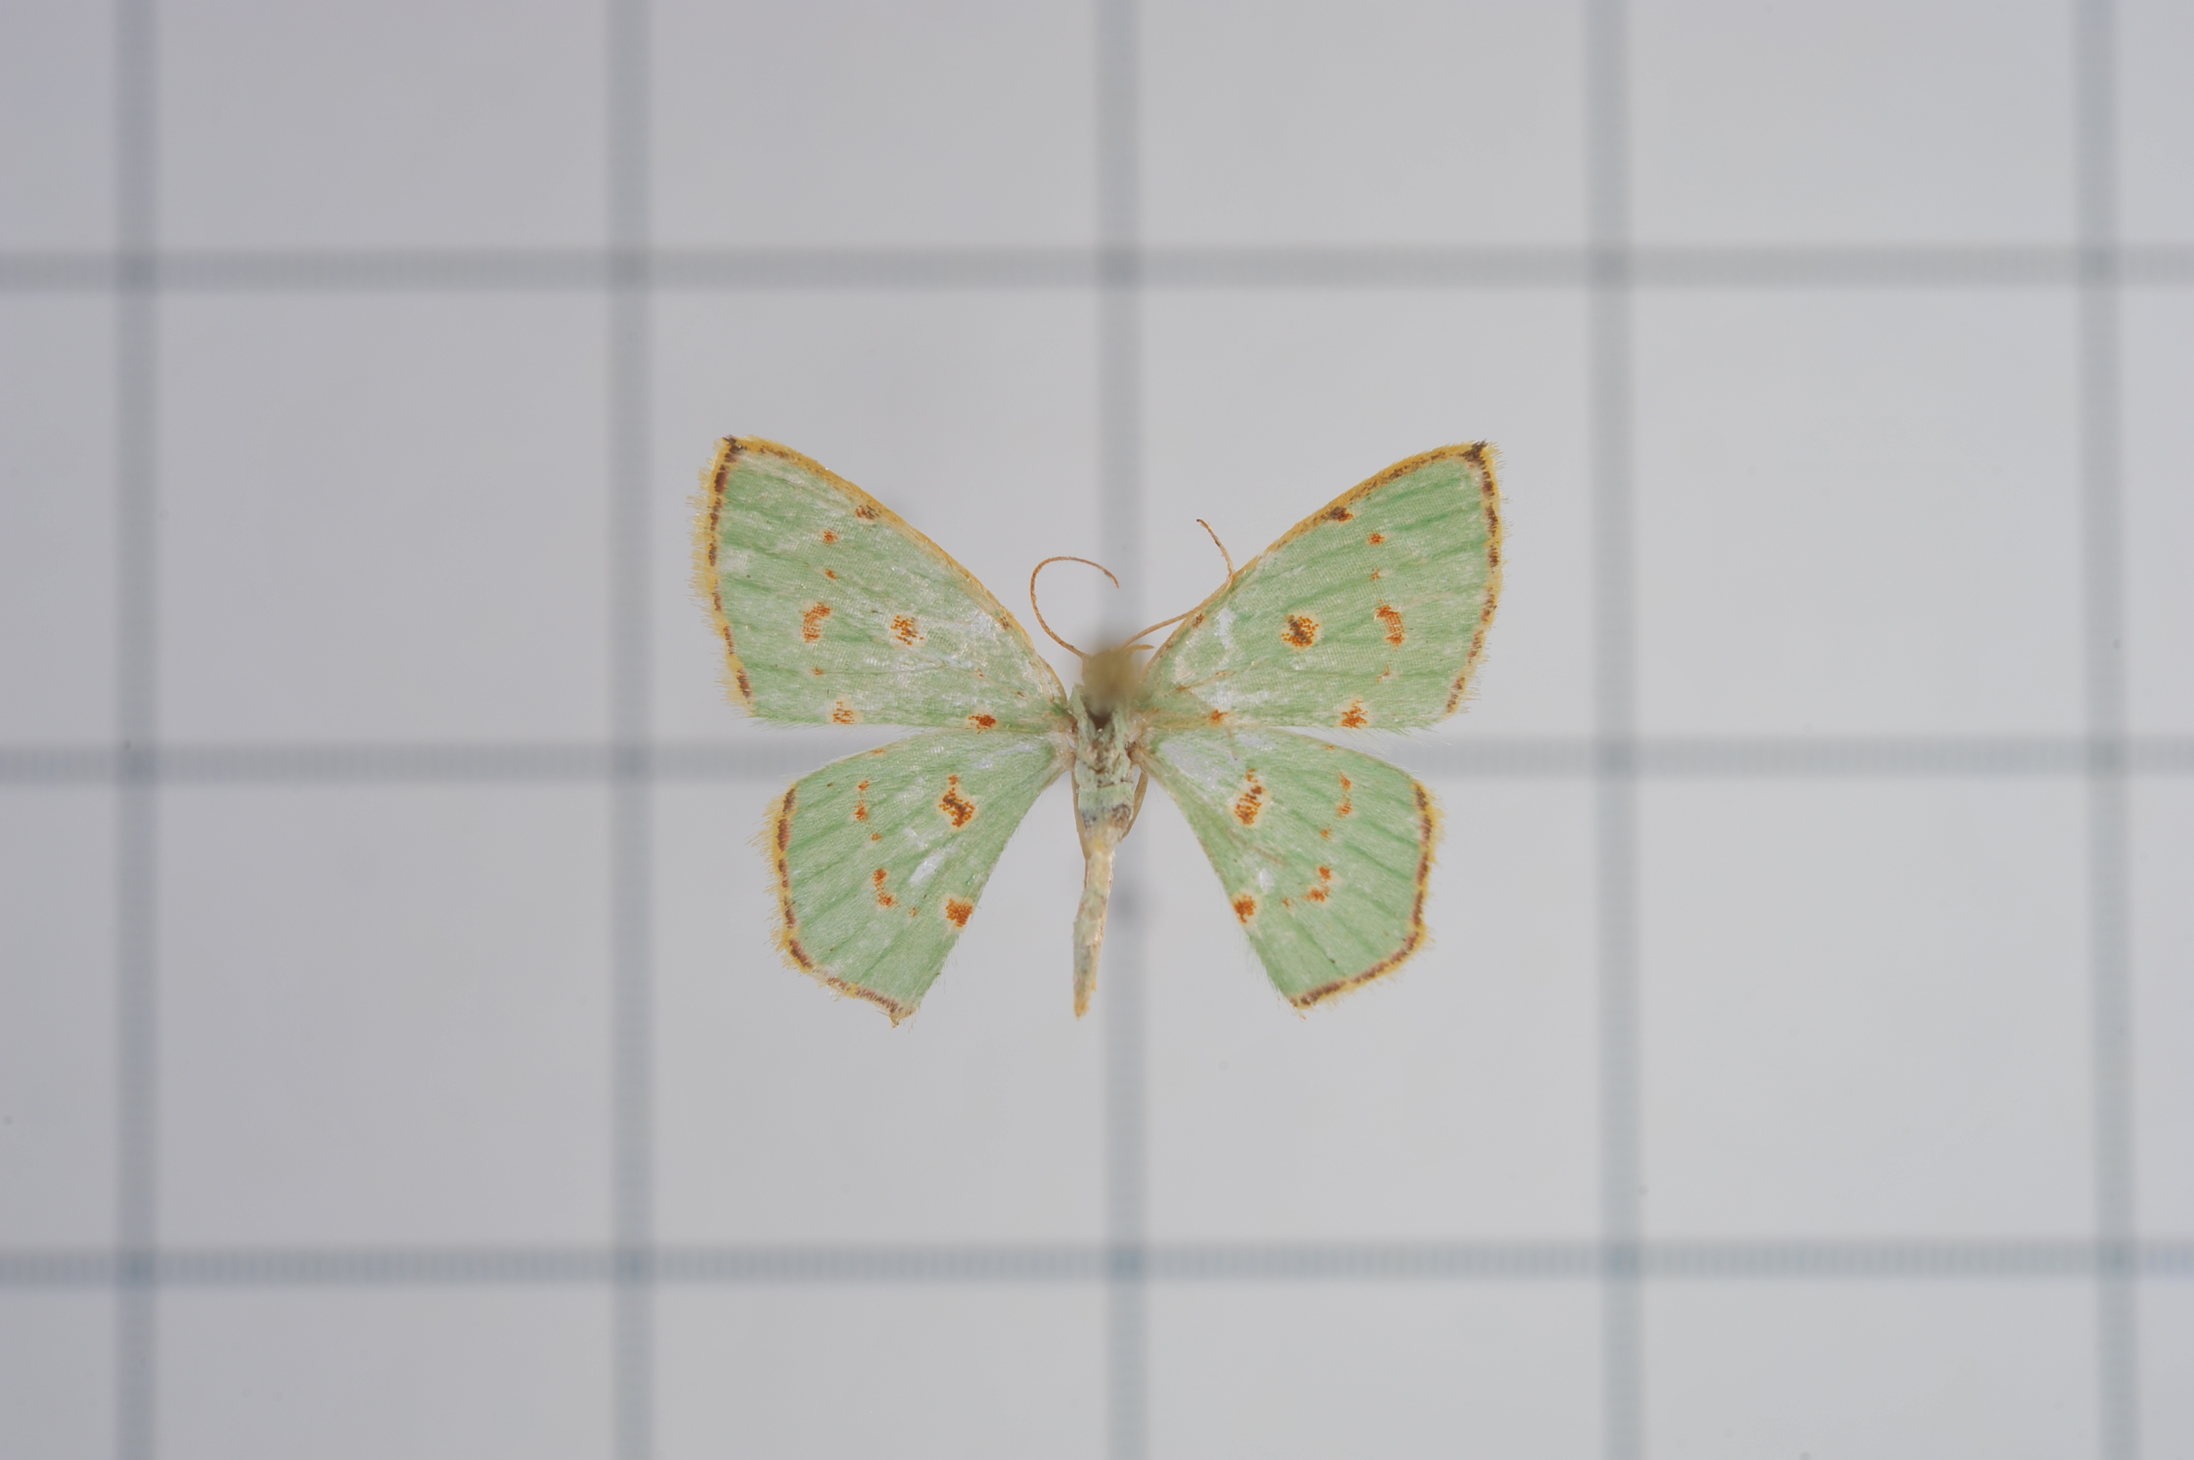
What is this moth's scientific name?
Comostola laesaria
